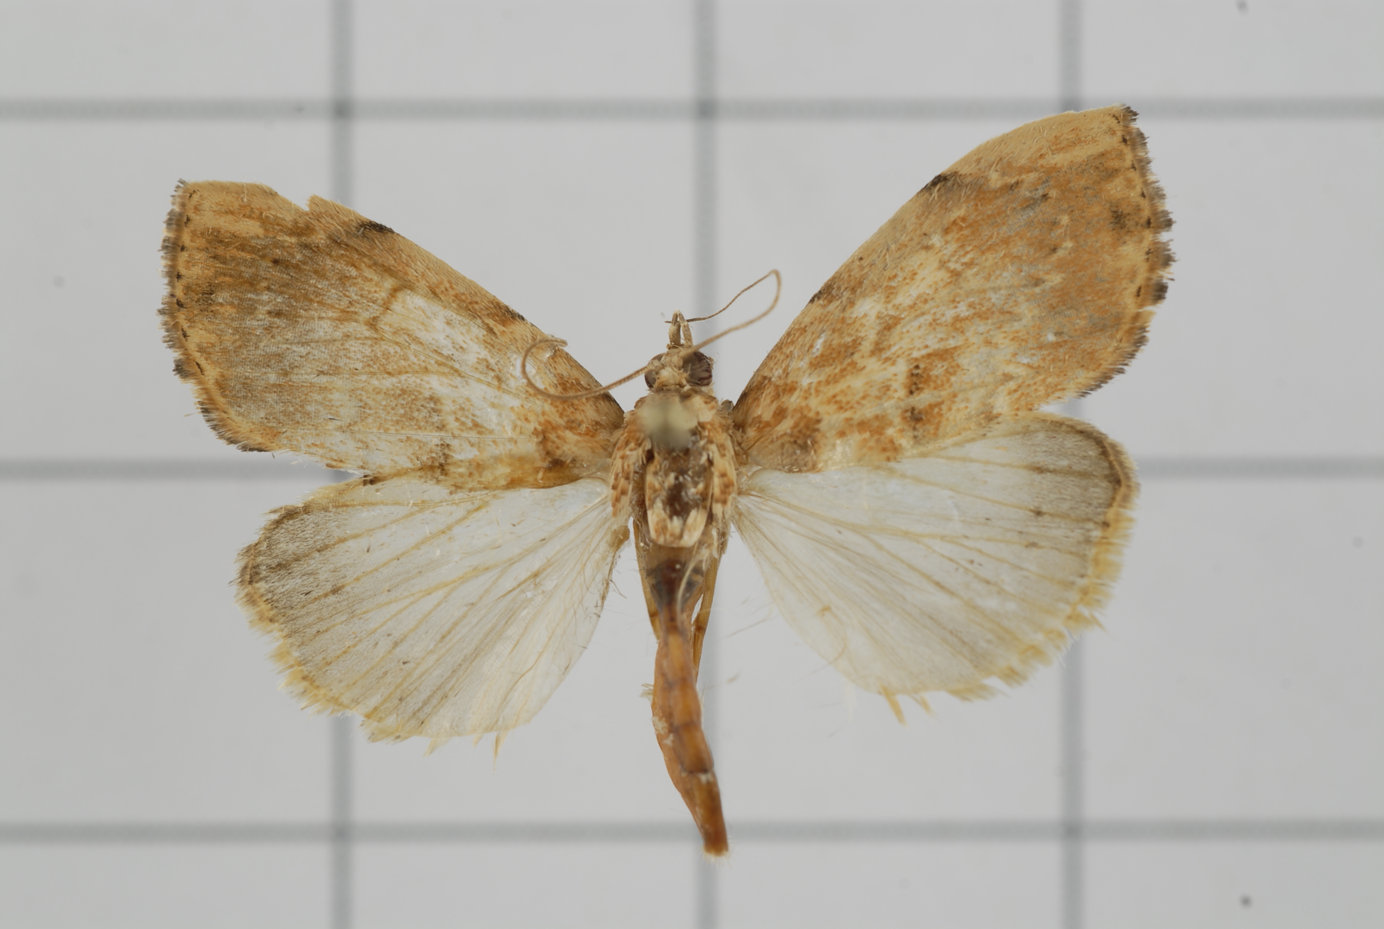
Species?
Crocidolomia subhirsutalis
